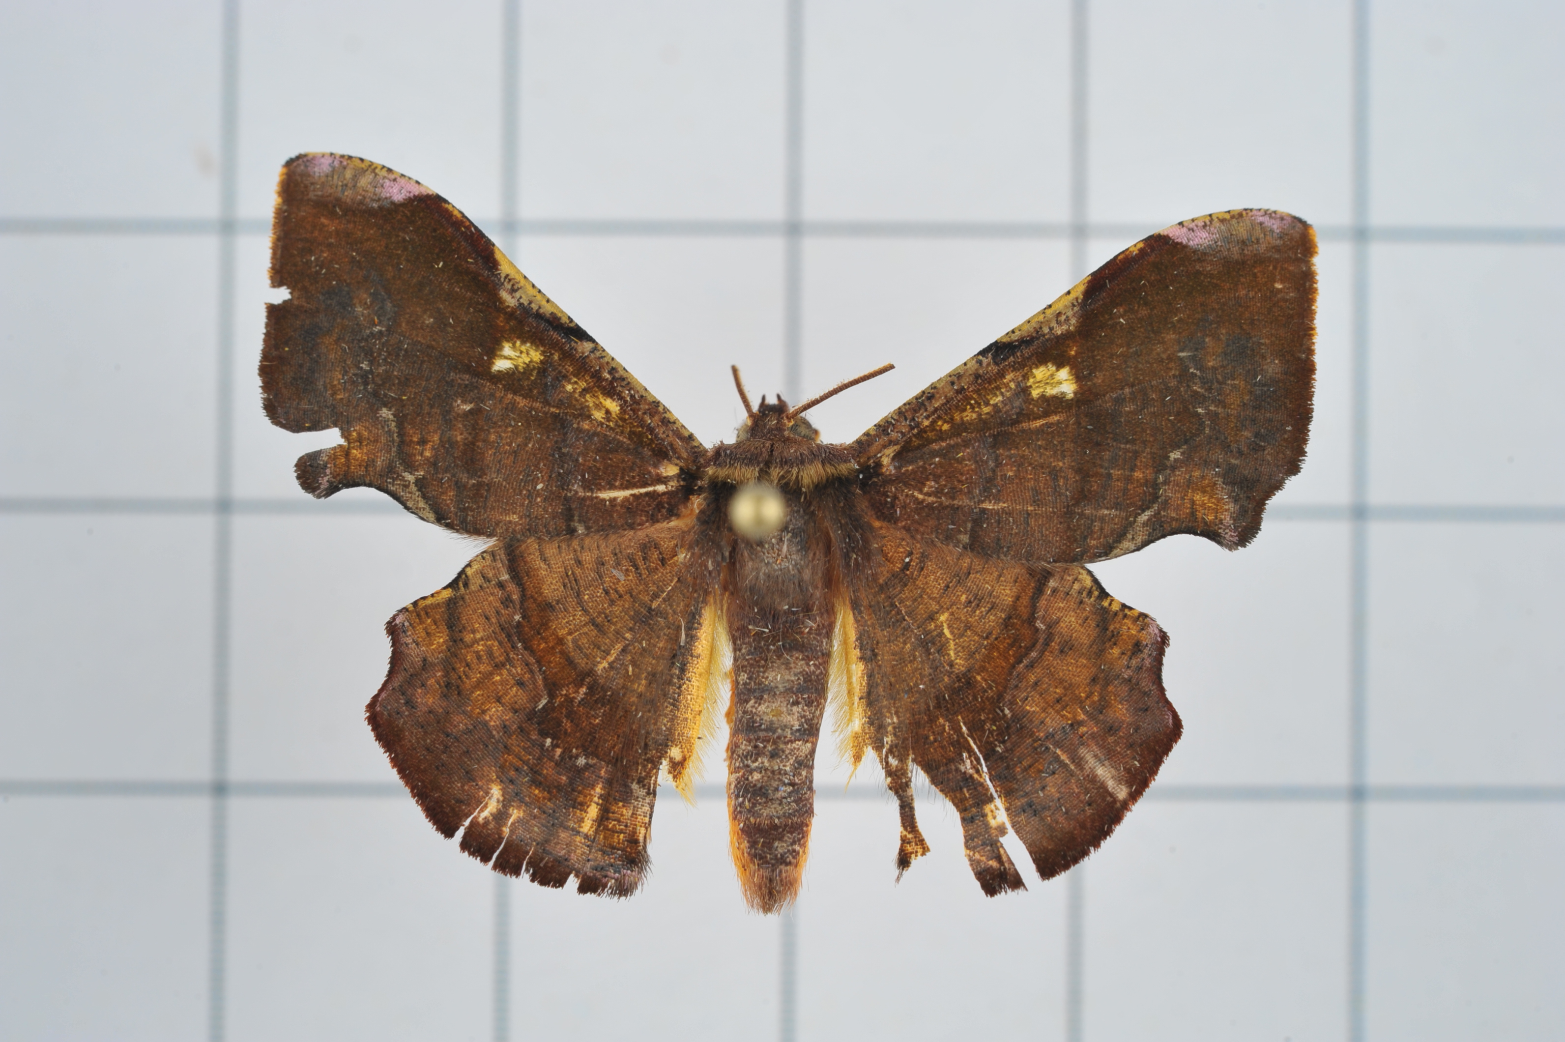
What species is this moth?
Fascellina chromataria
